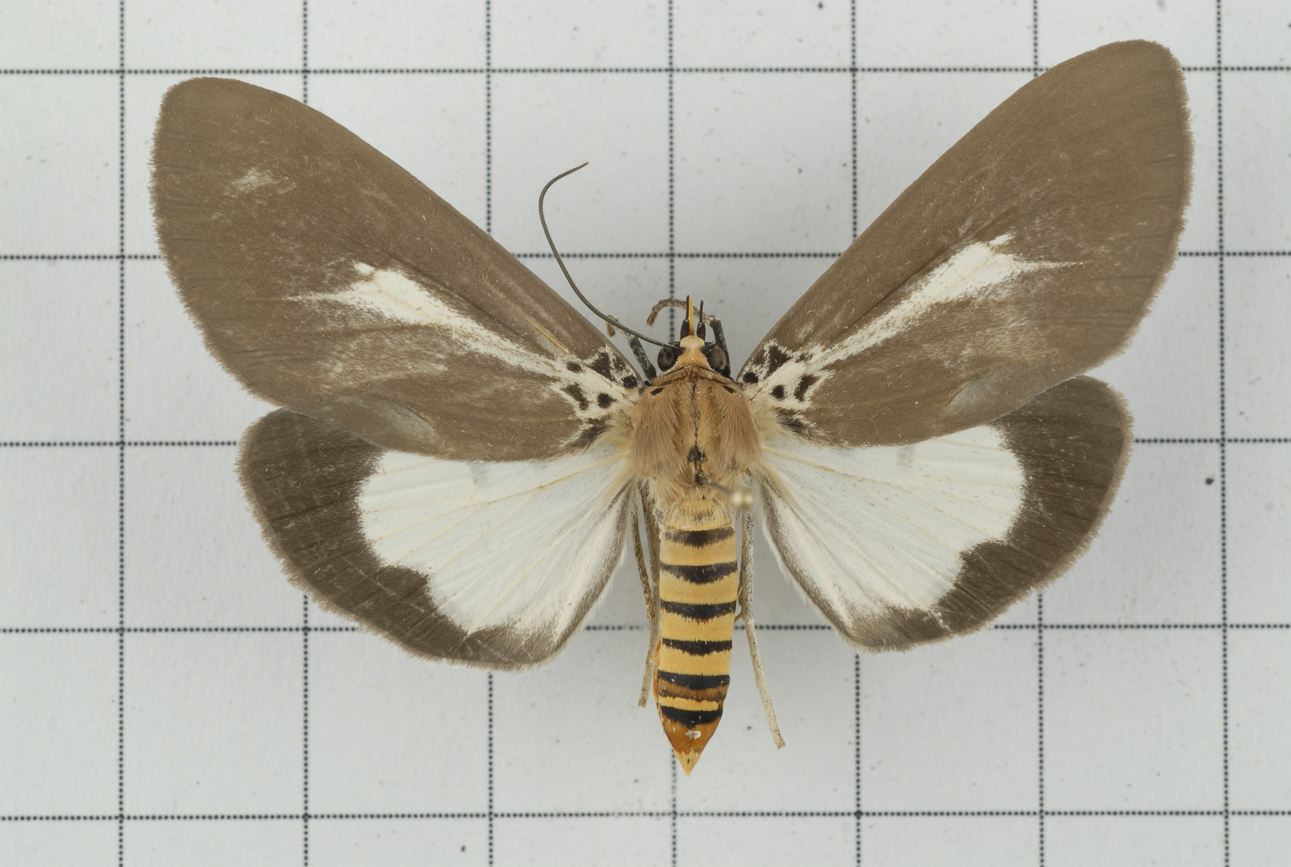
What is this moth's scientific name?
Asota heliconia zebrina
